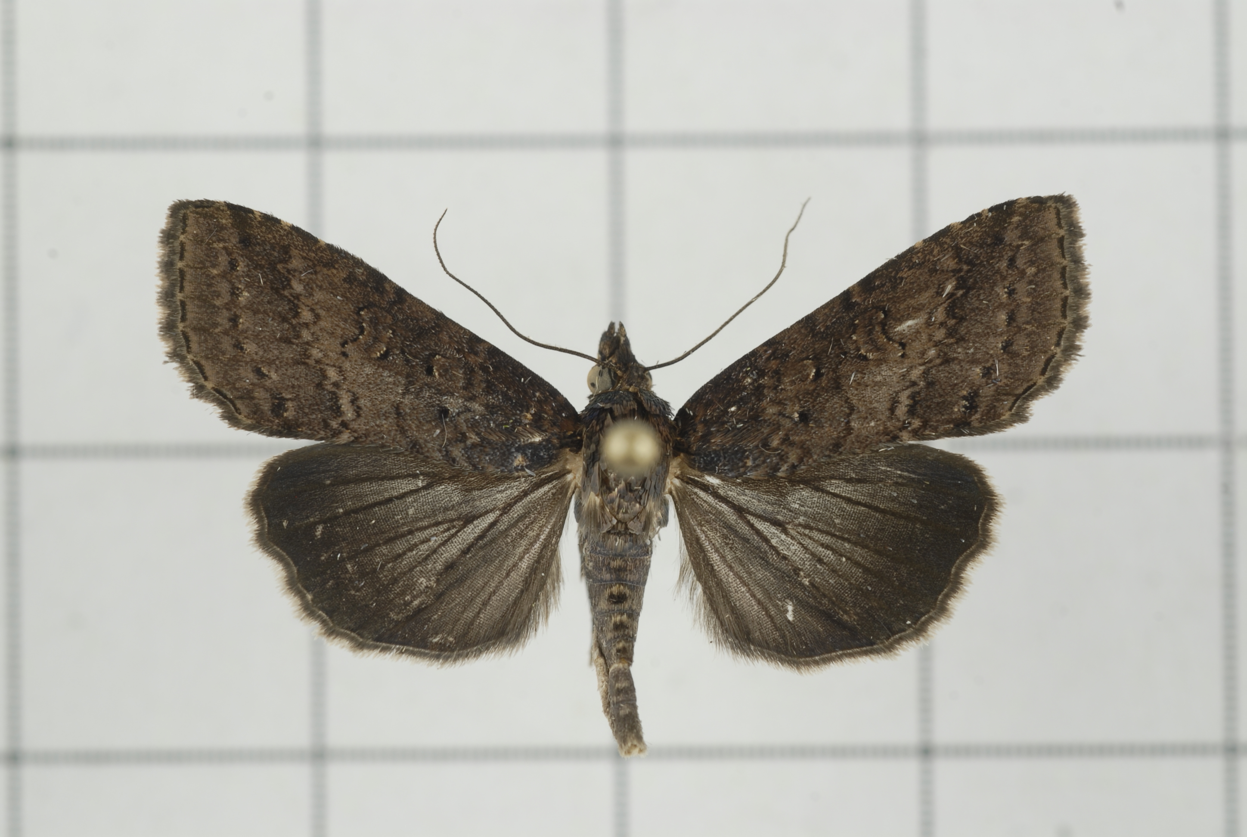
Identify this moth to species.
Lophoptera tianchi
